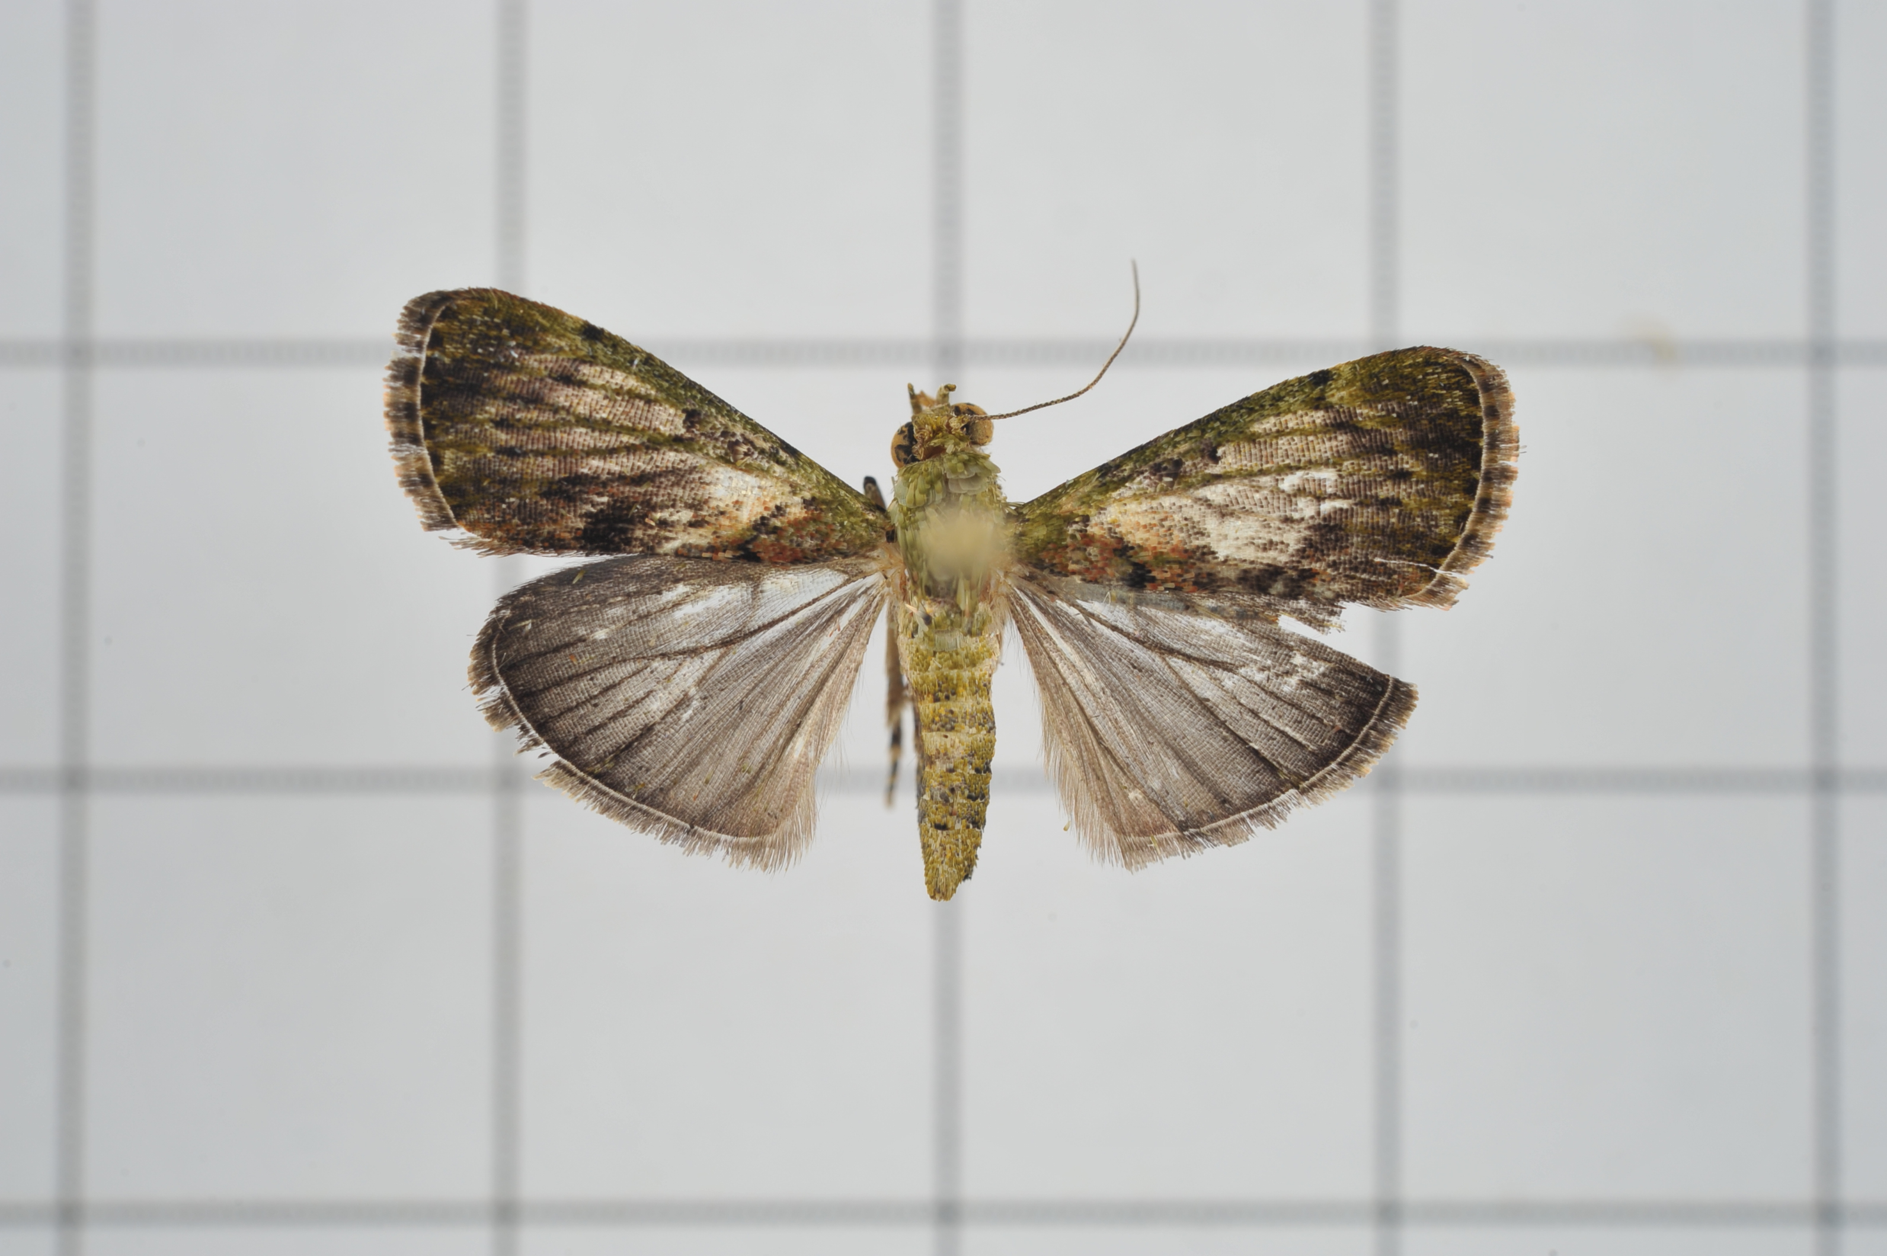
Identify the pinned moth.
Lamida obscura
